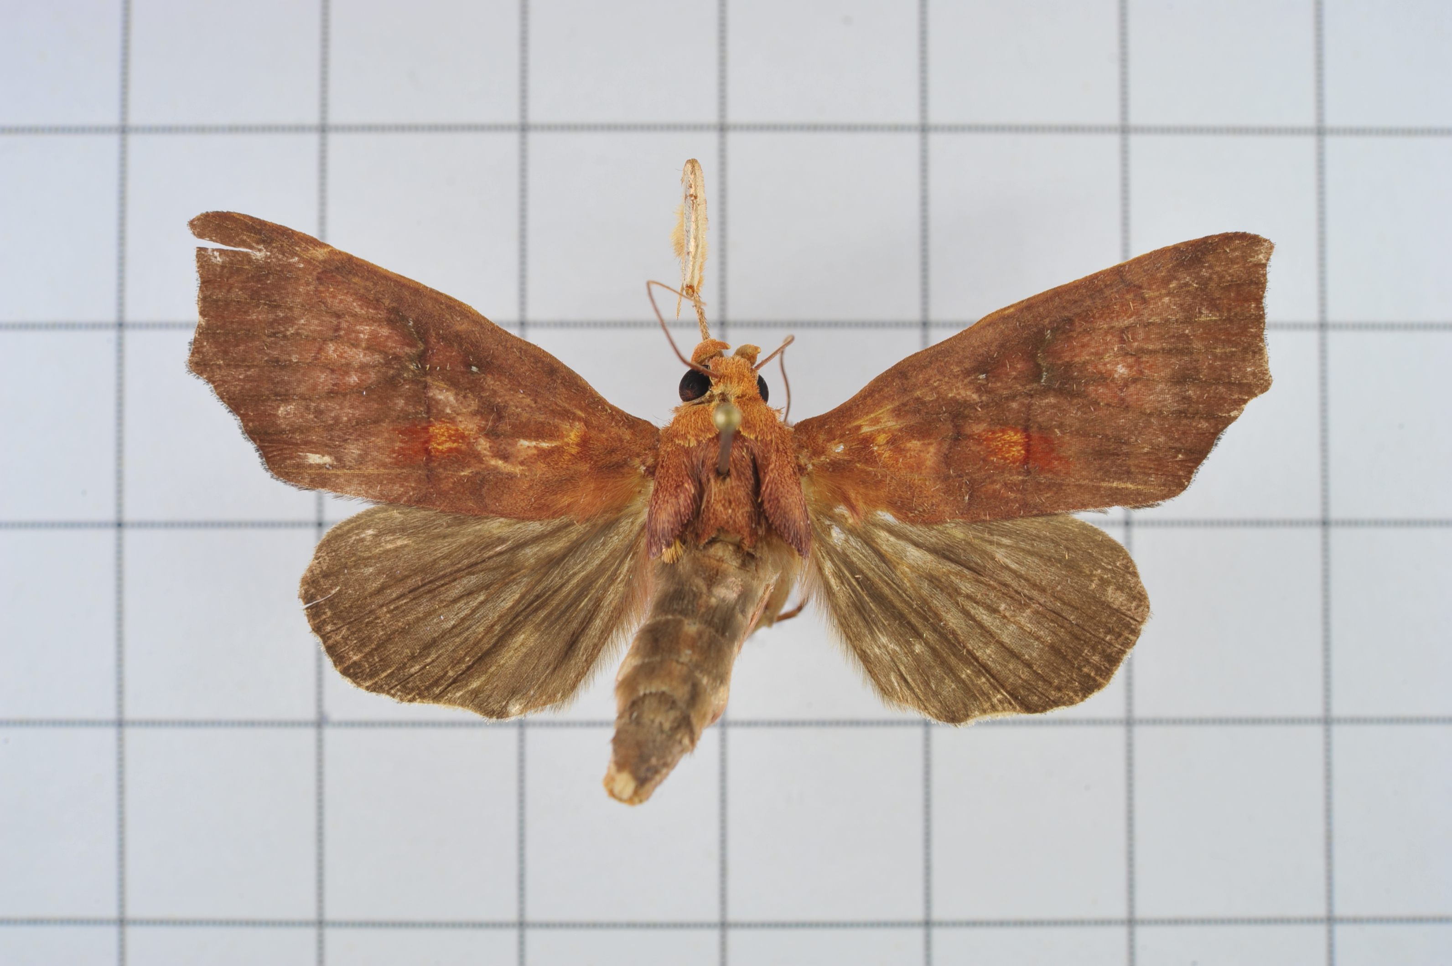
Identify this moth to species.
Rusicada privata
